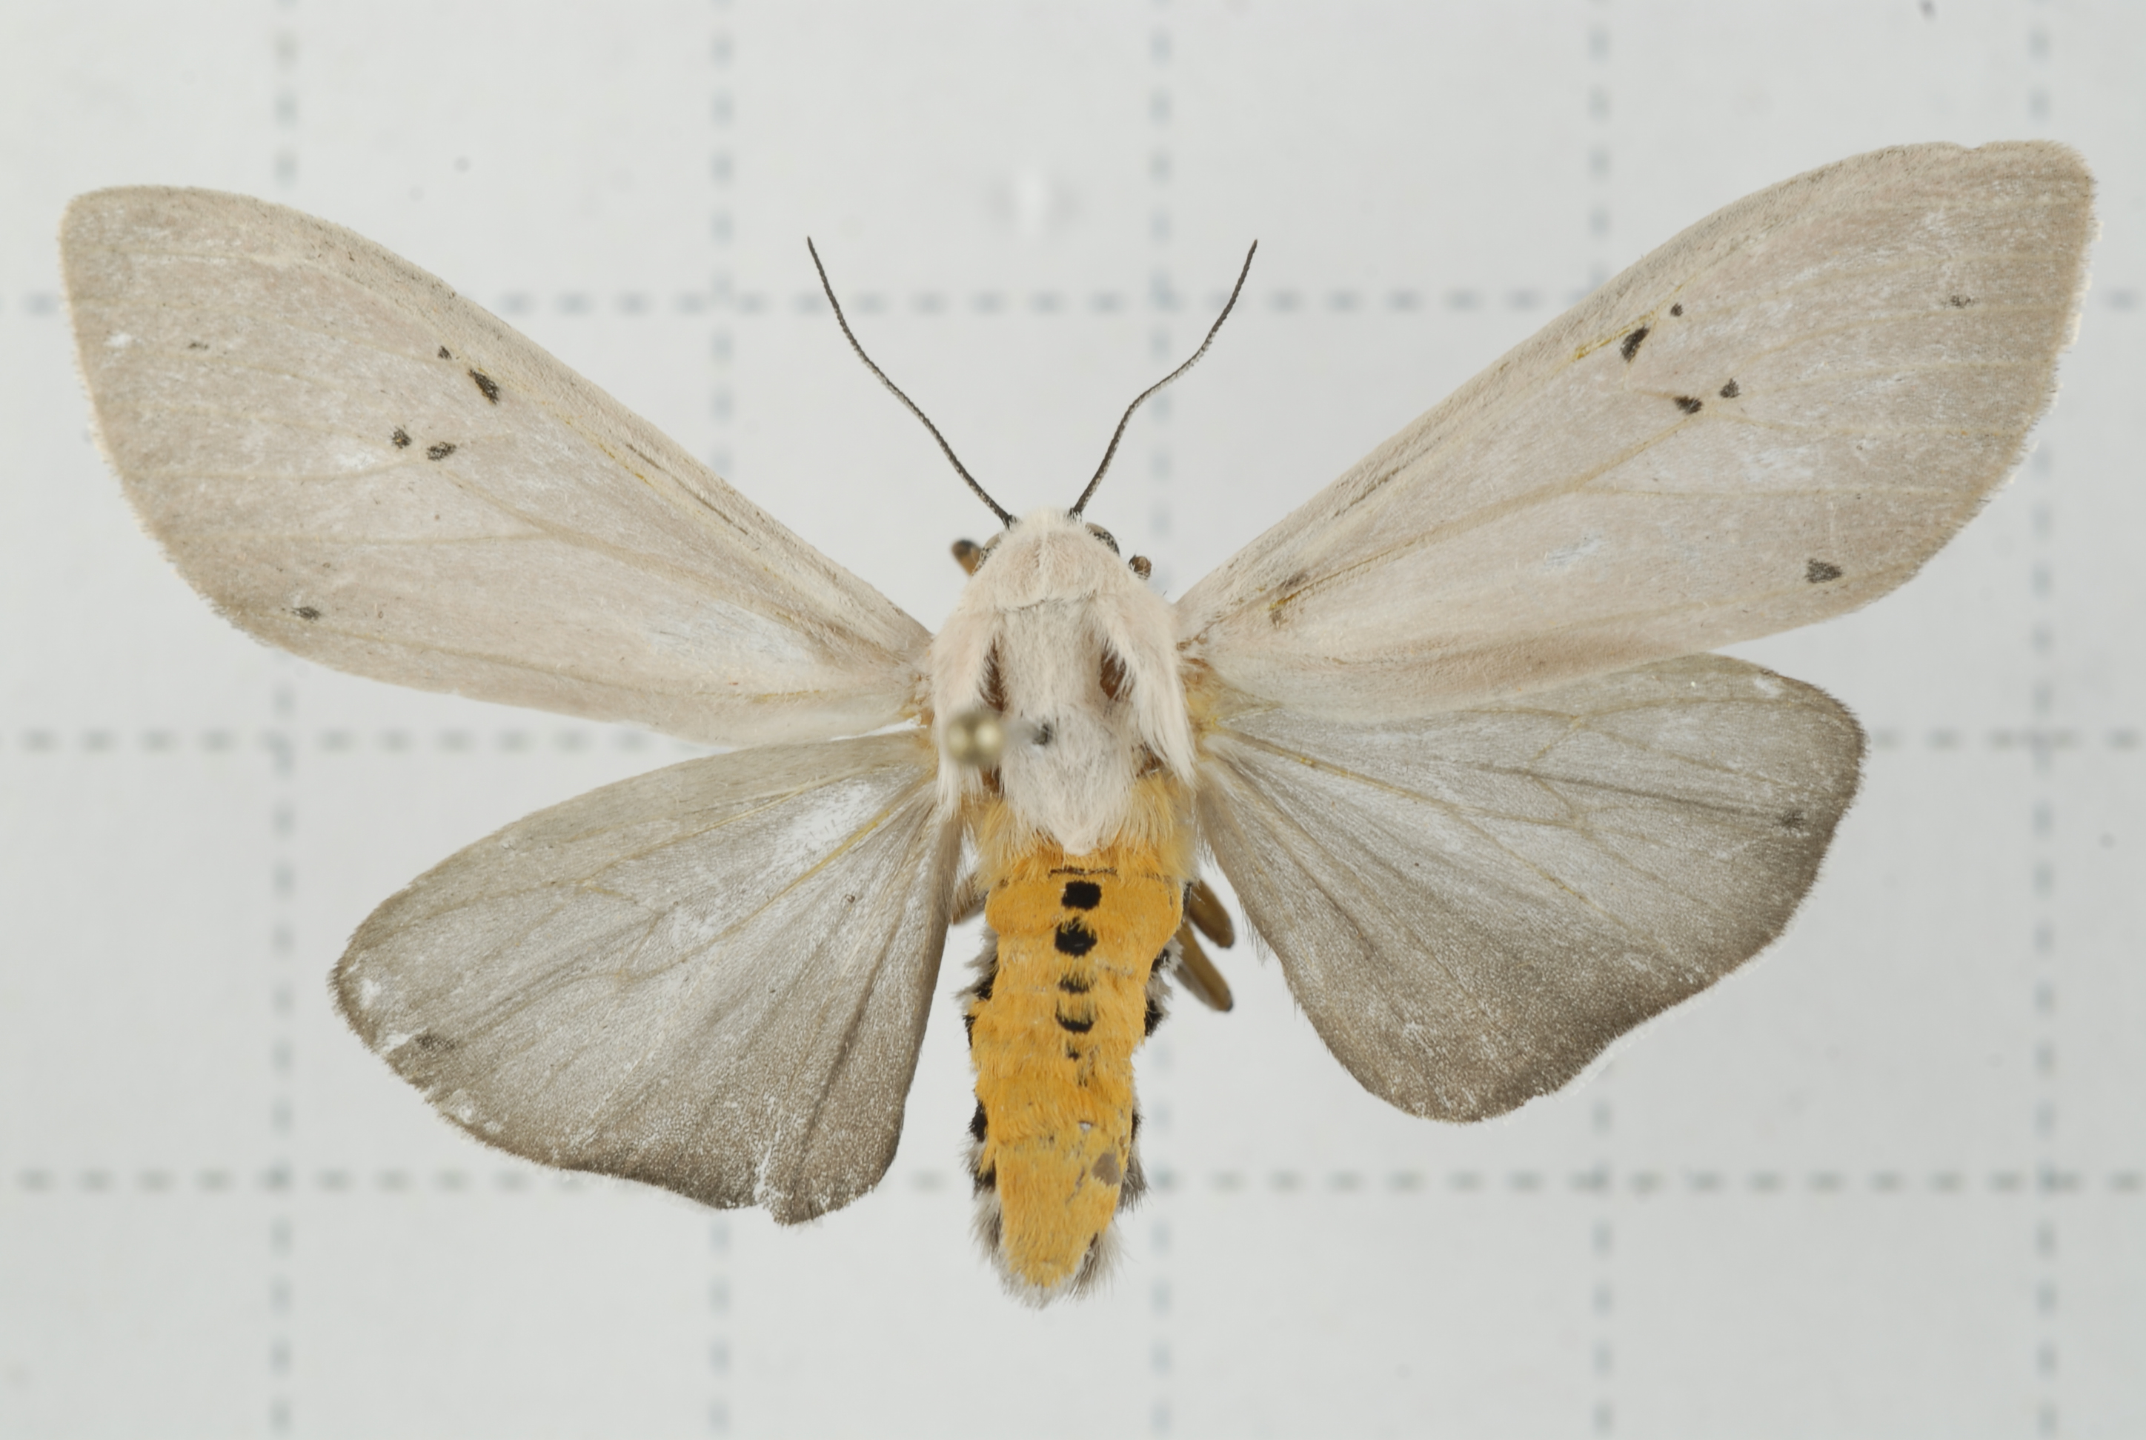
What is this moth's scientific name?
Creatonotos transiens koni
